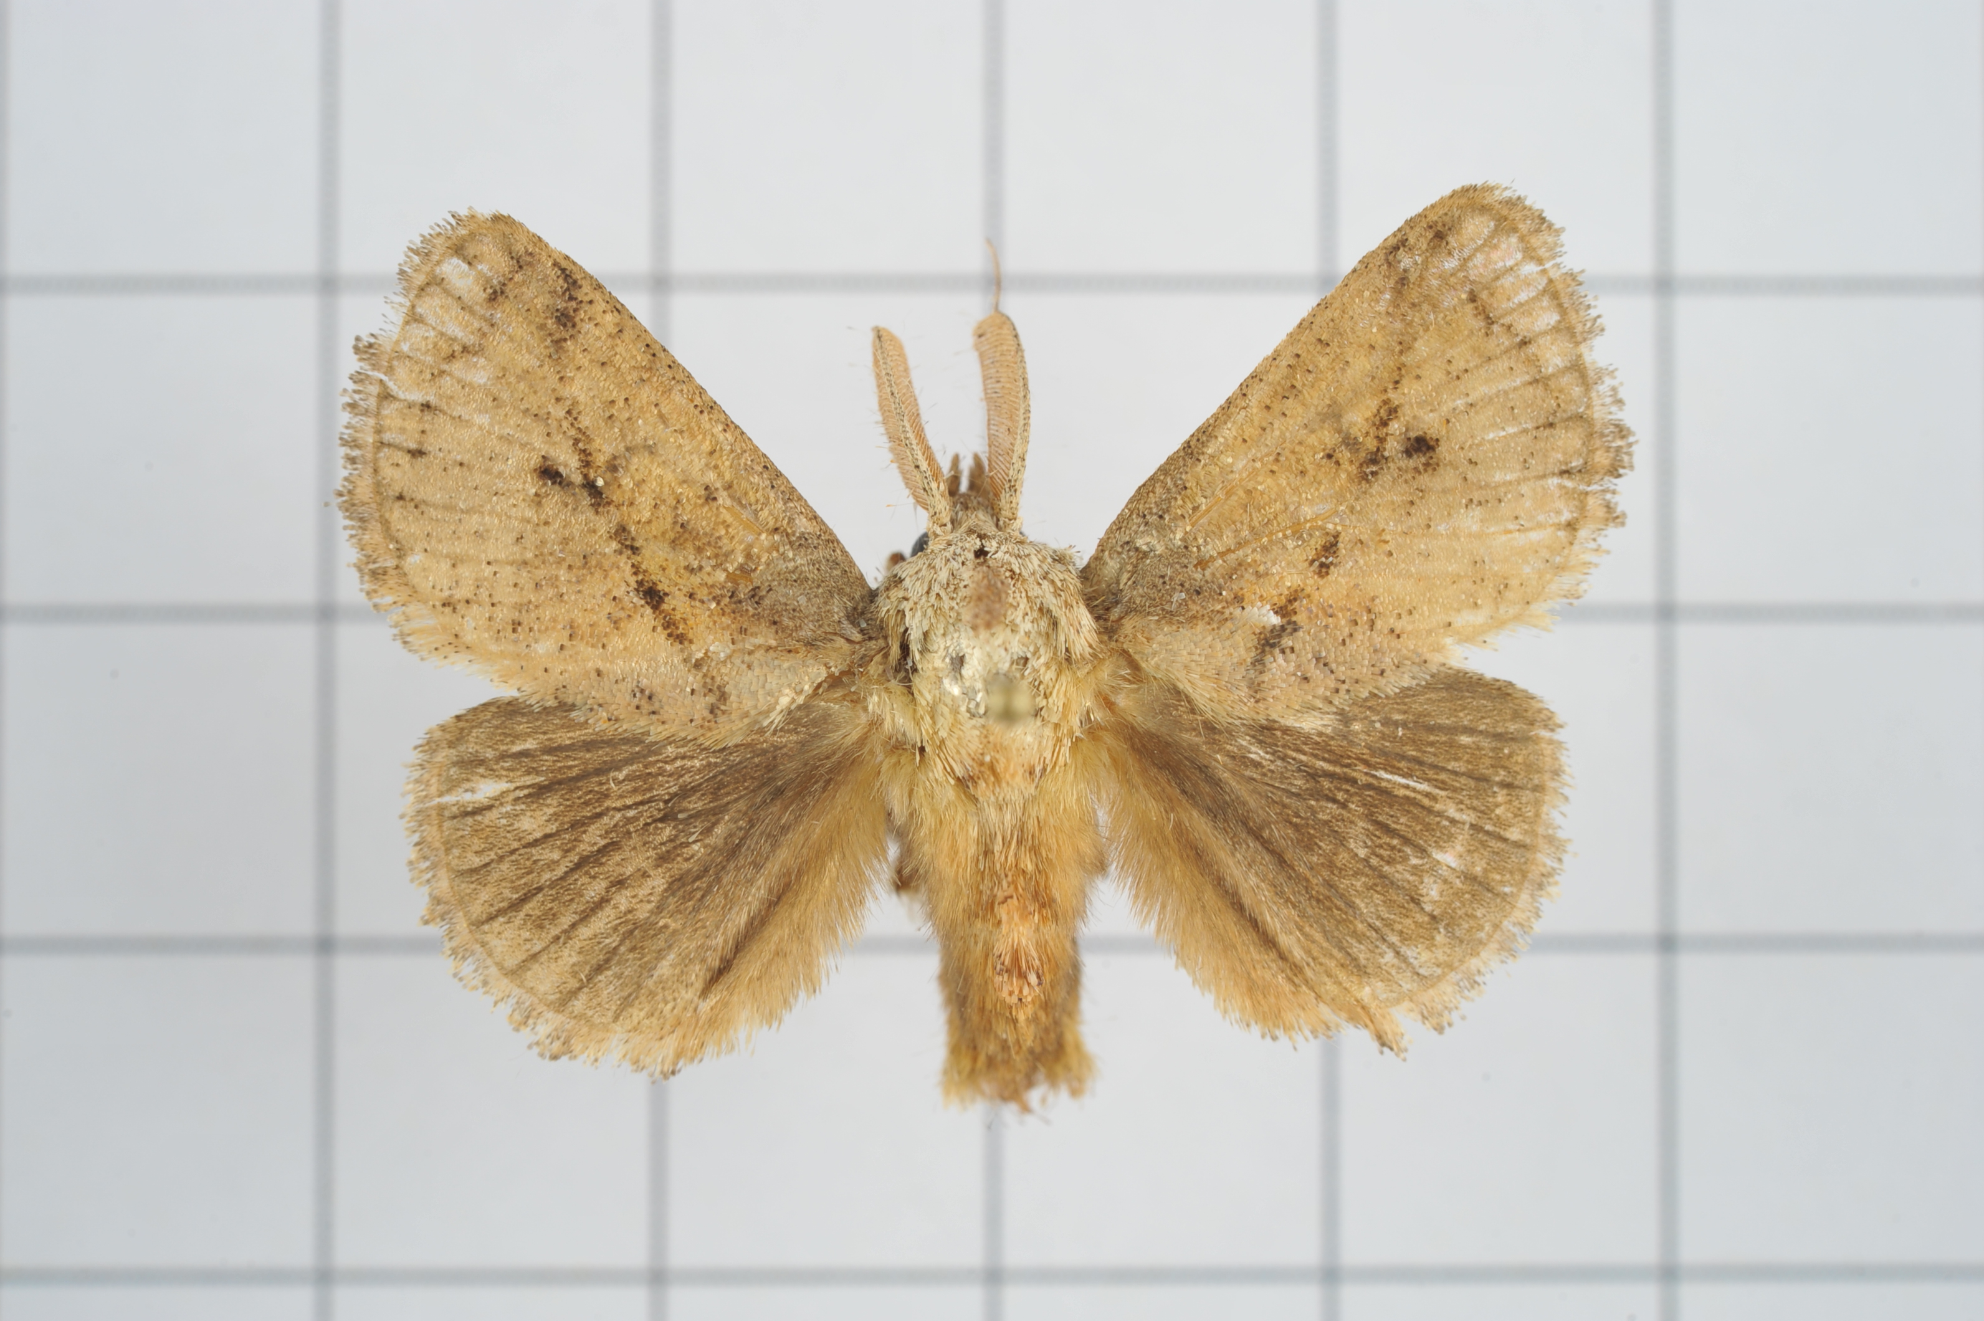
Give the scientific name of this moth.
Susica sinensis
